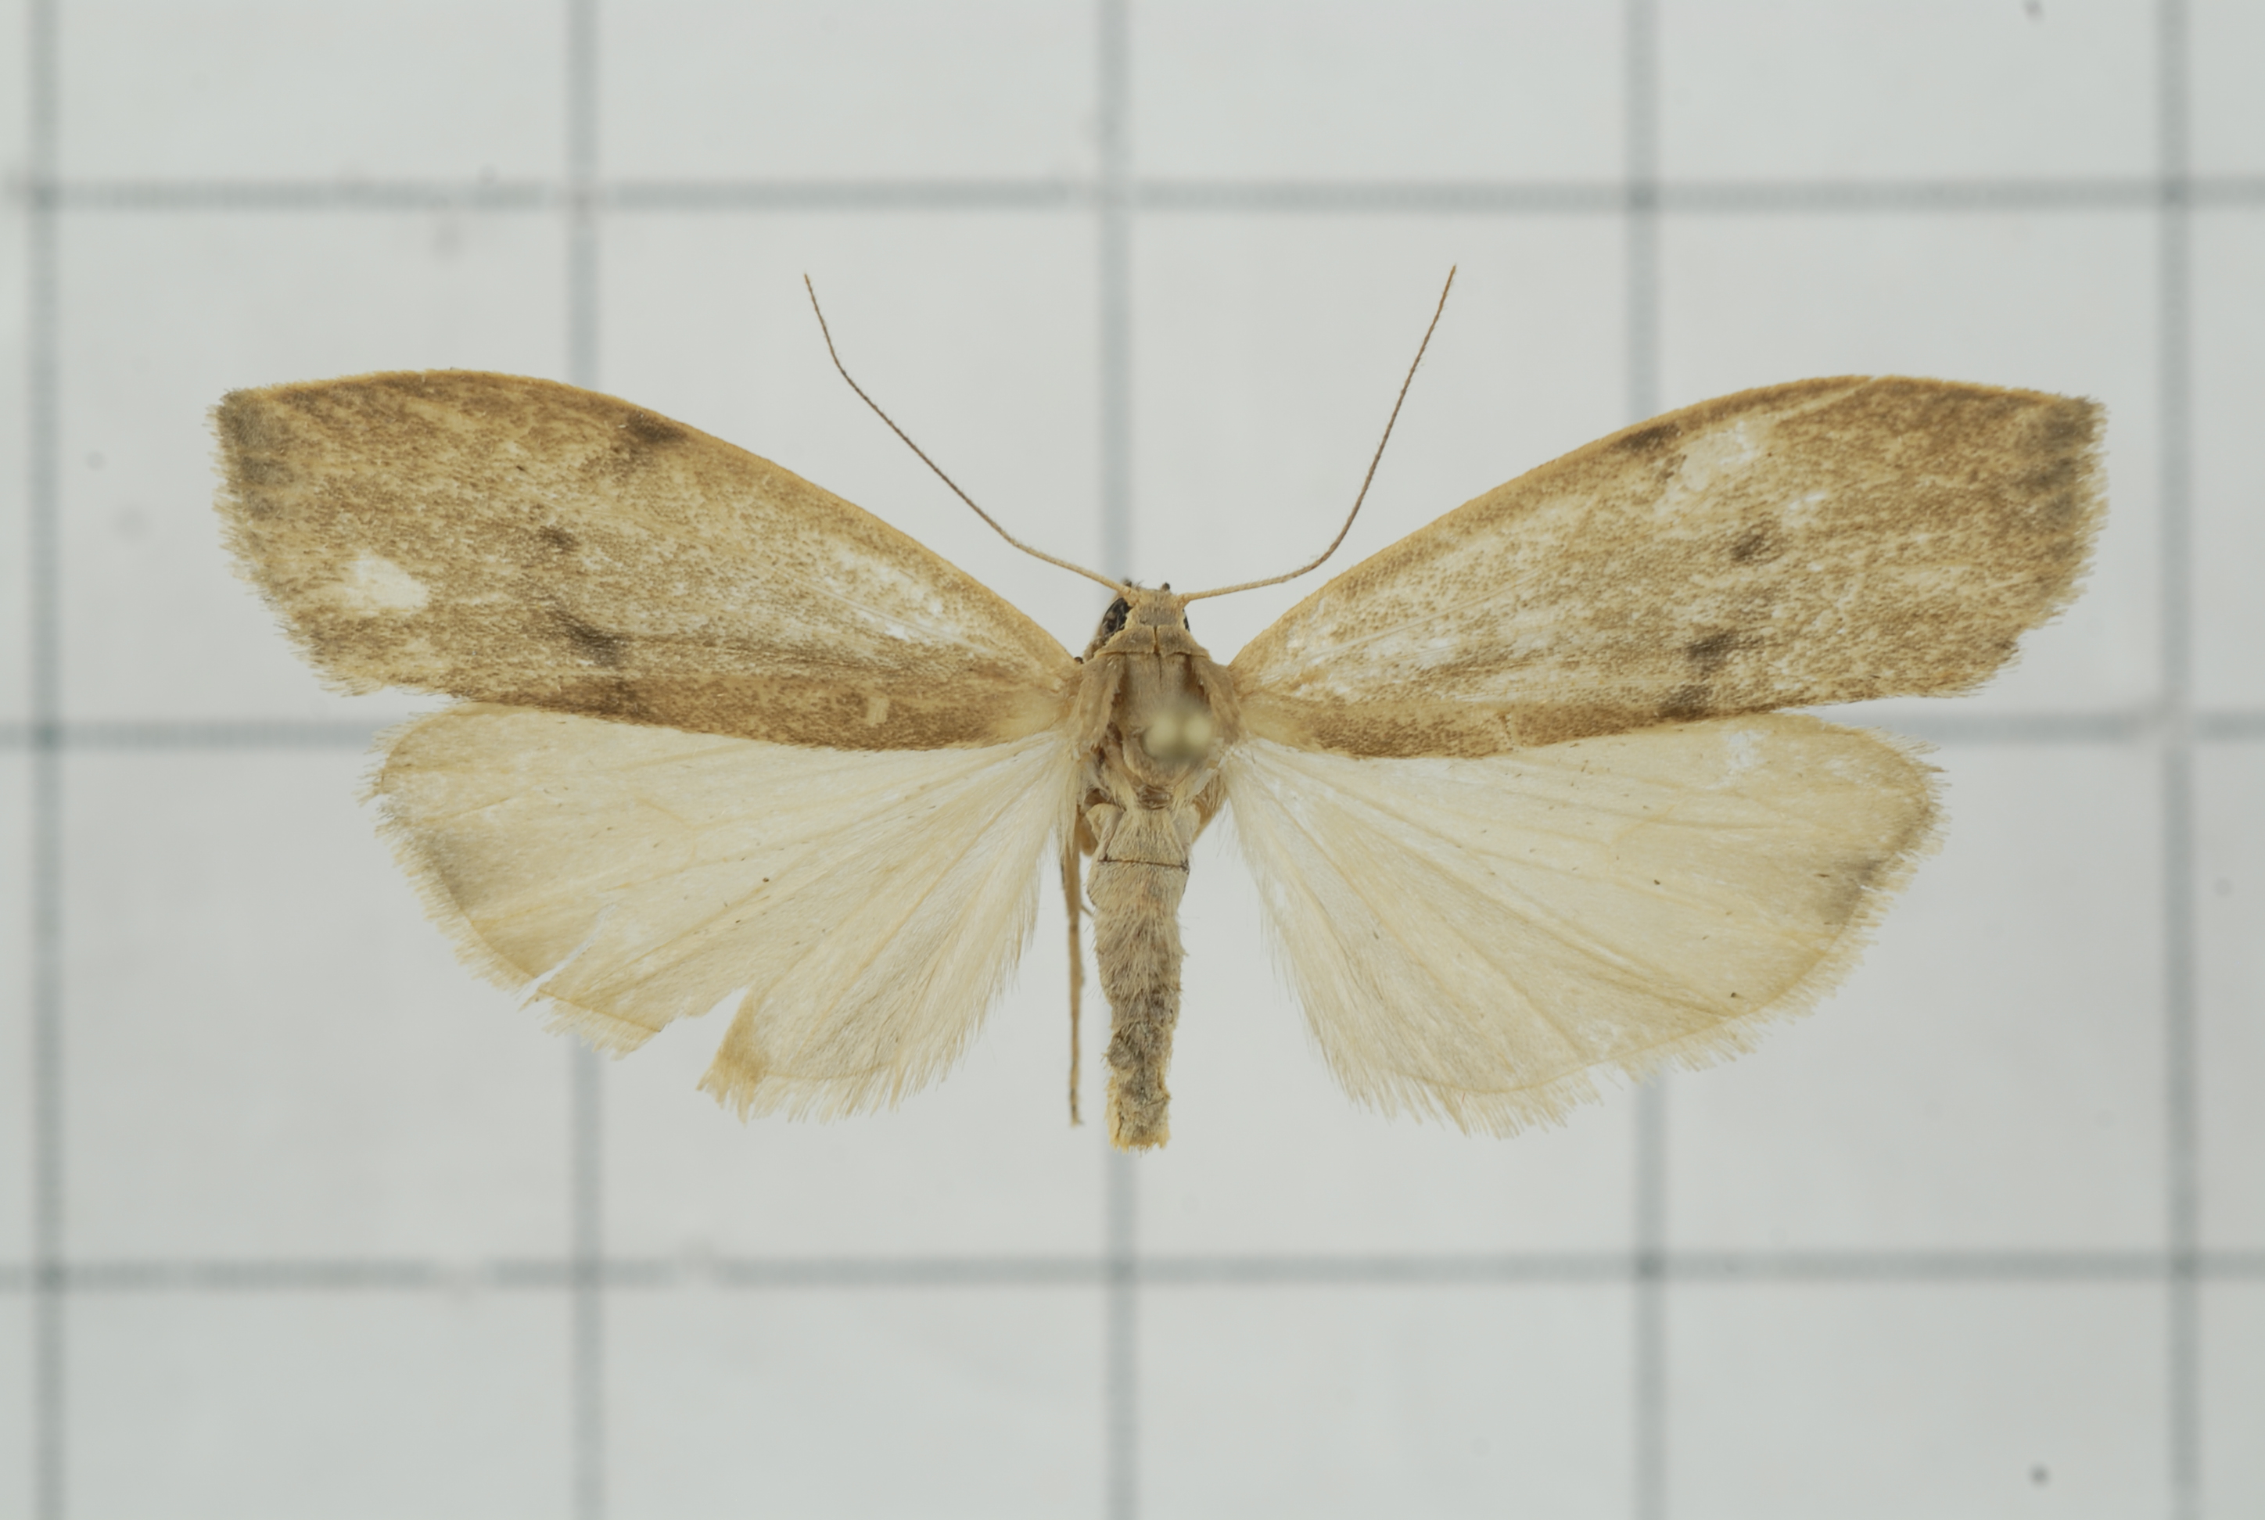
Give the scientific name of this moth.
Gampola sinica
